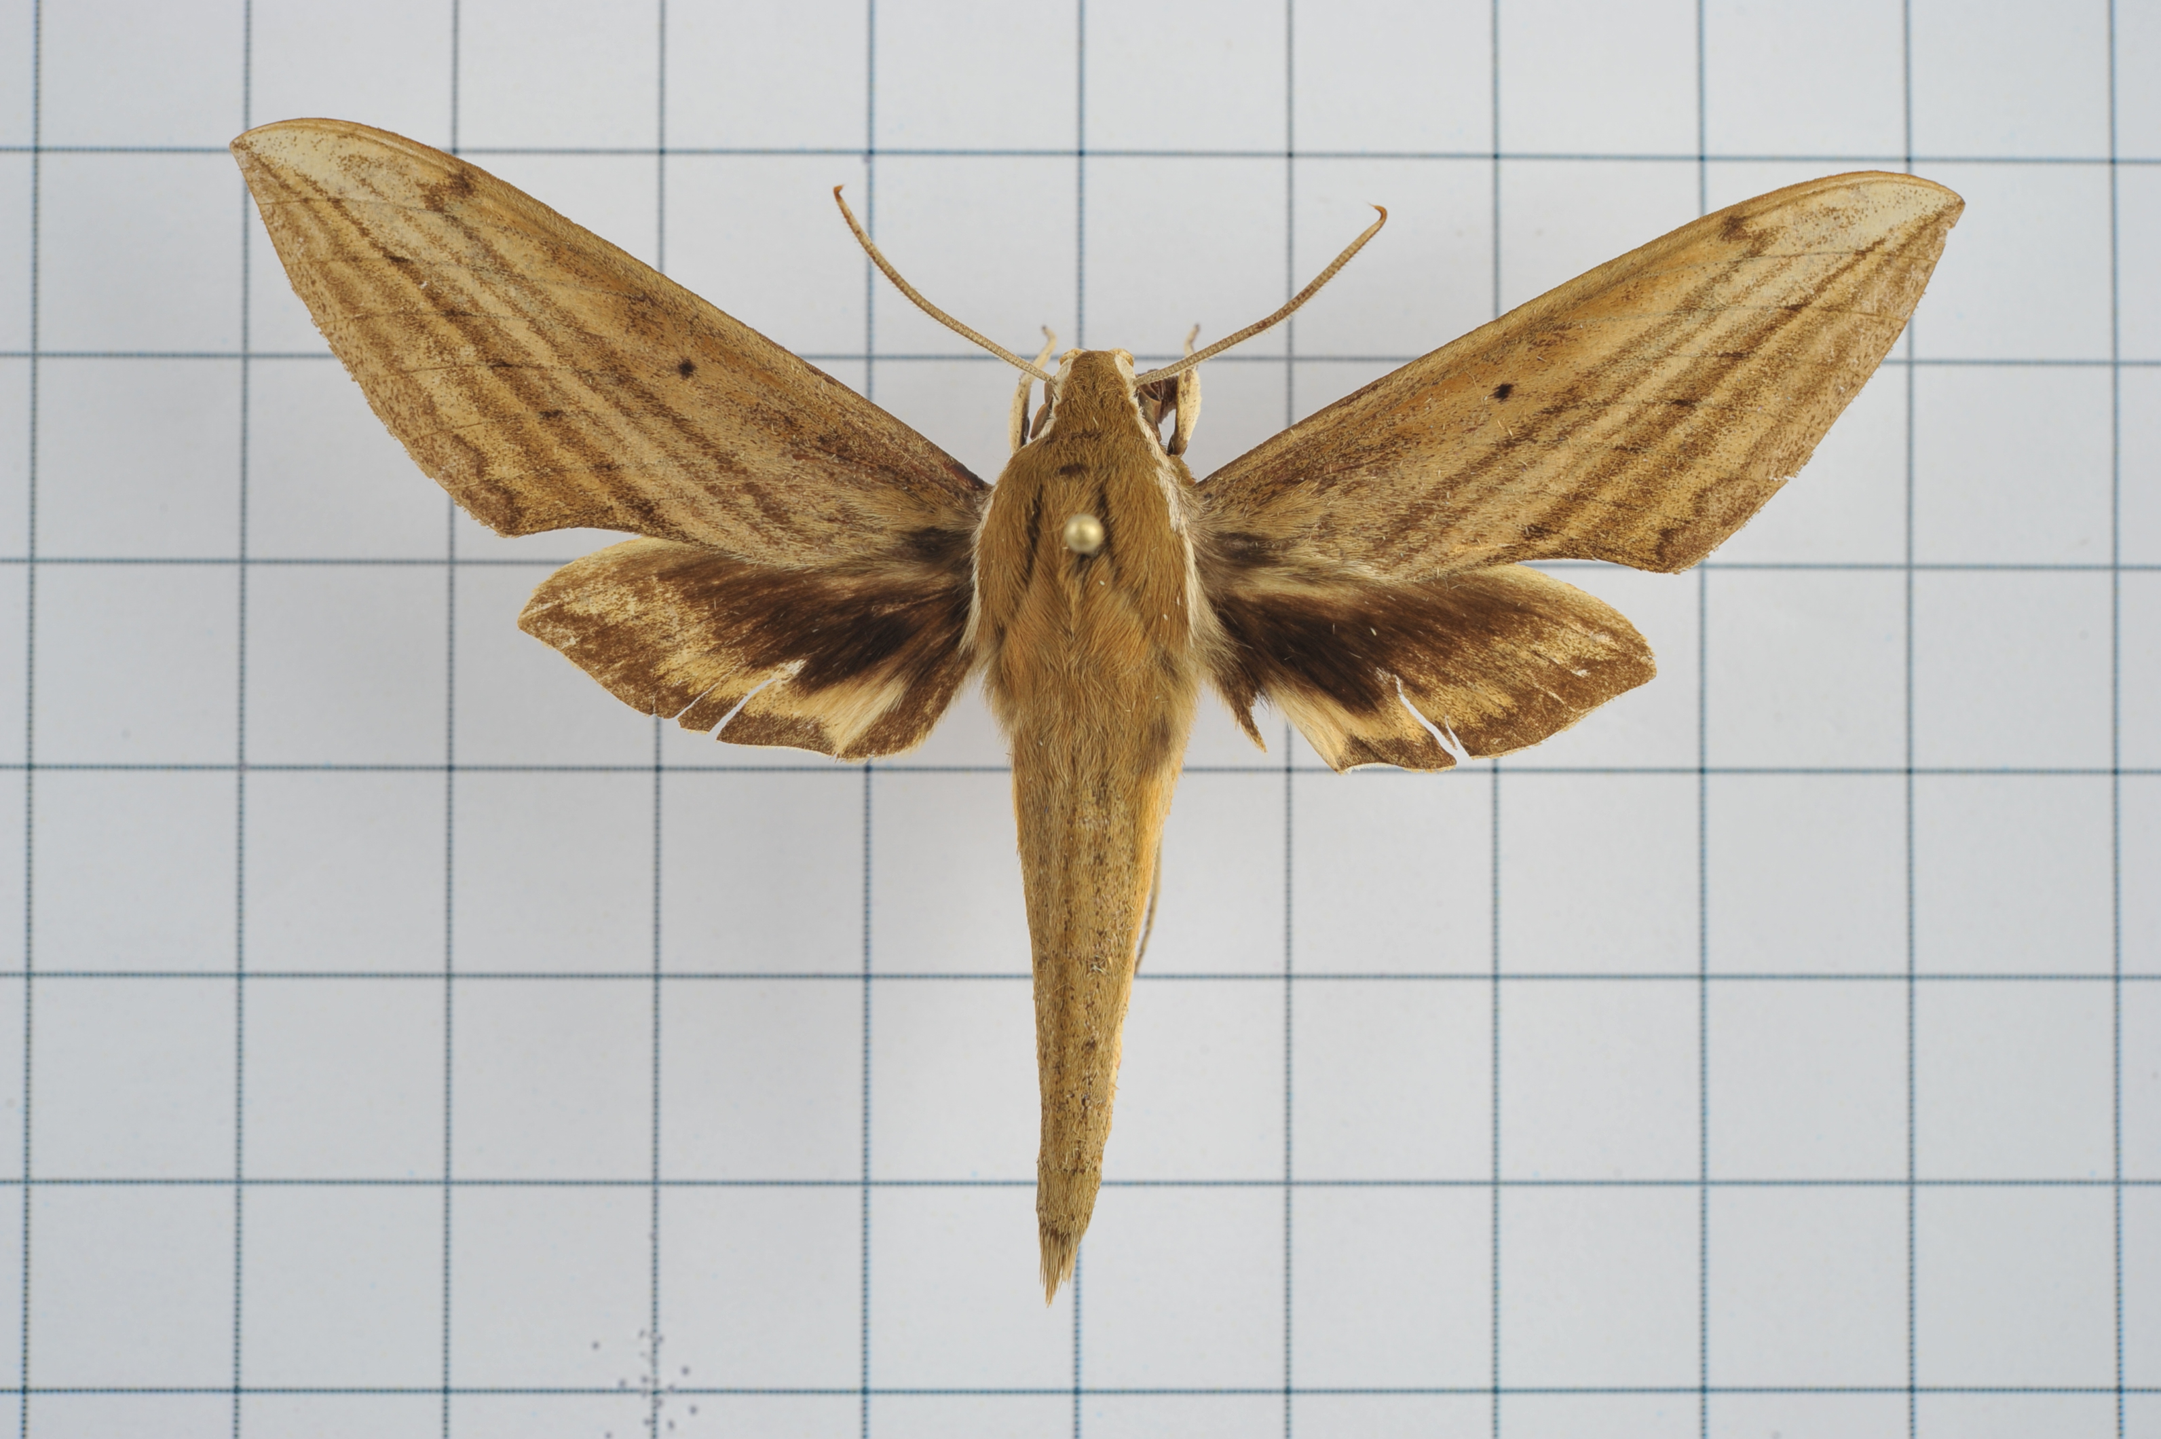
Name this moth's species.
Cechetra minor
